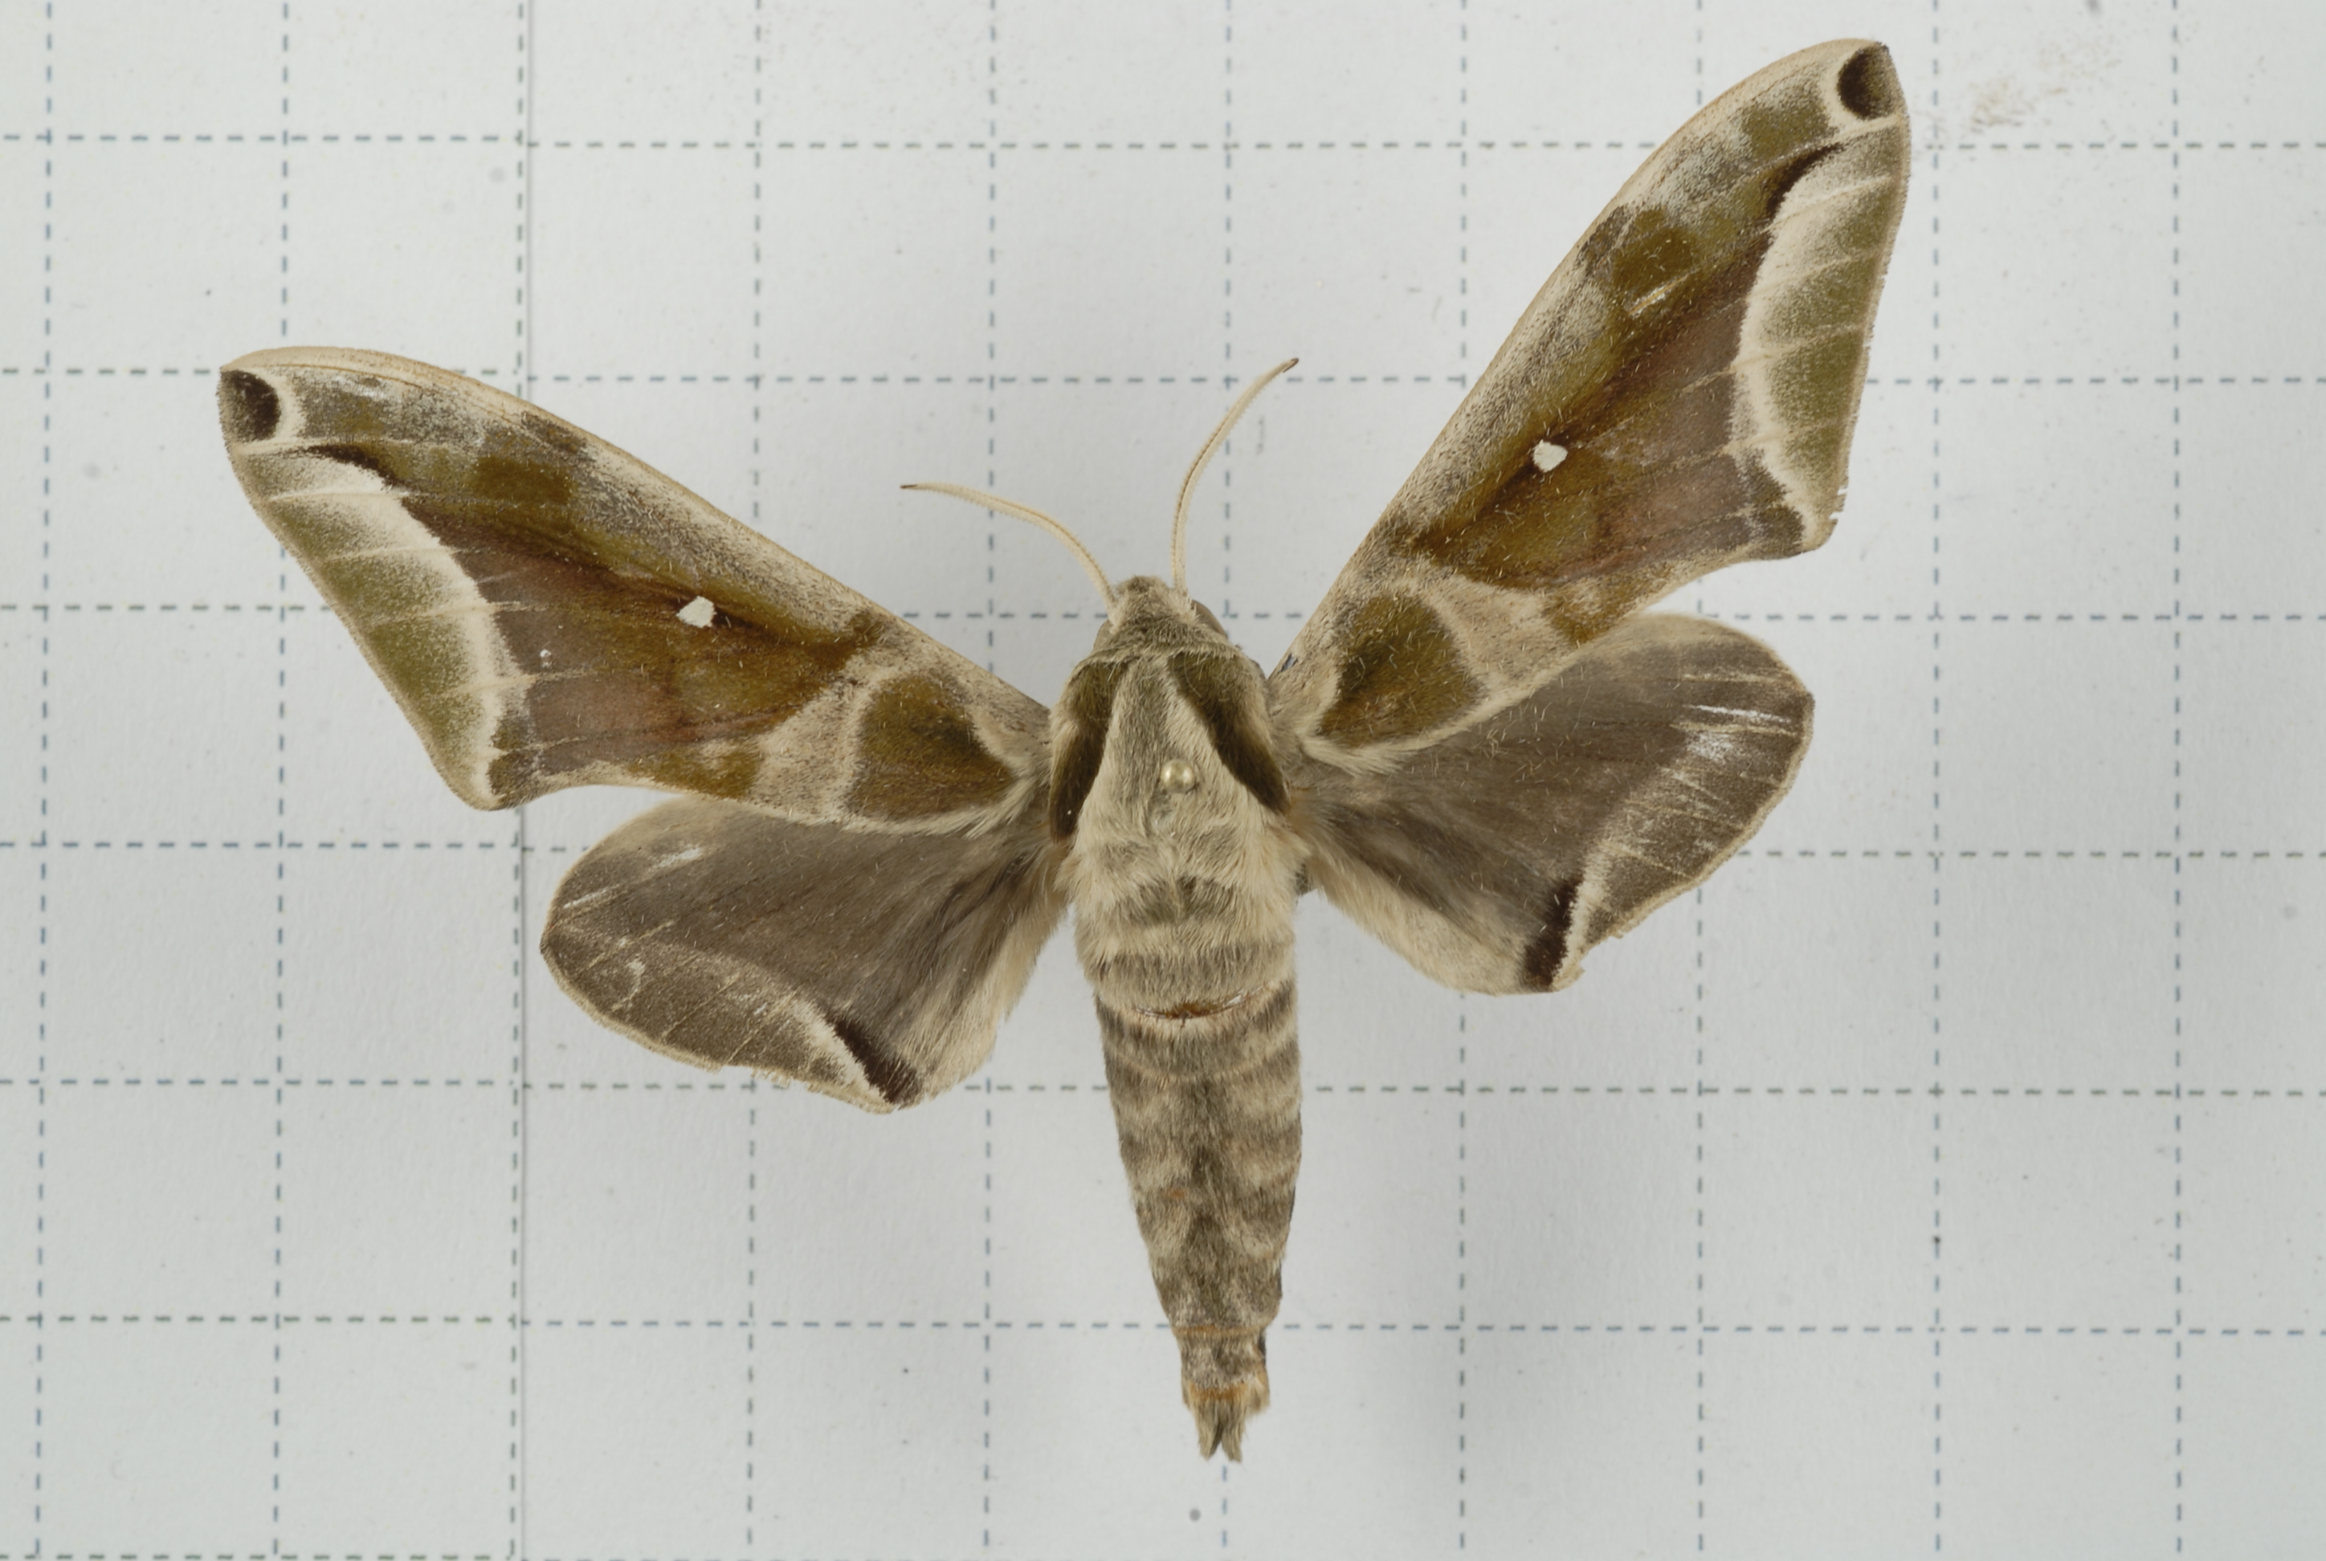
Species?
Parum colligata
